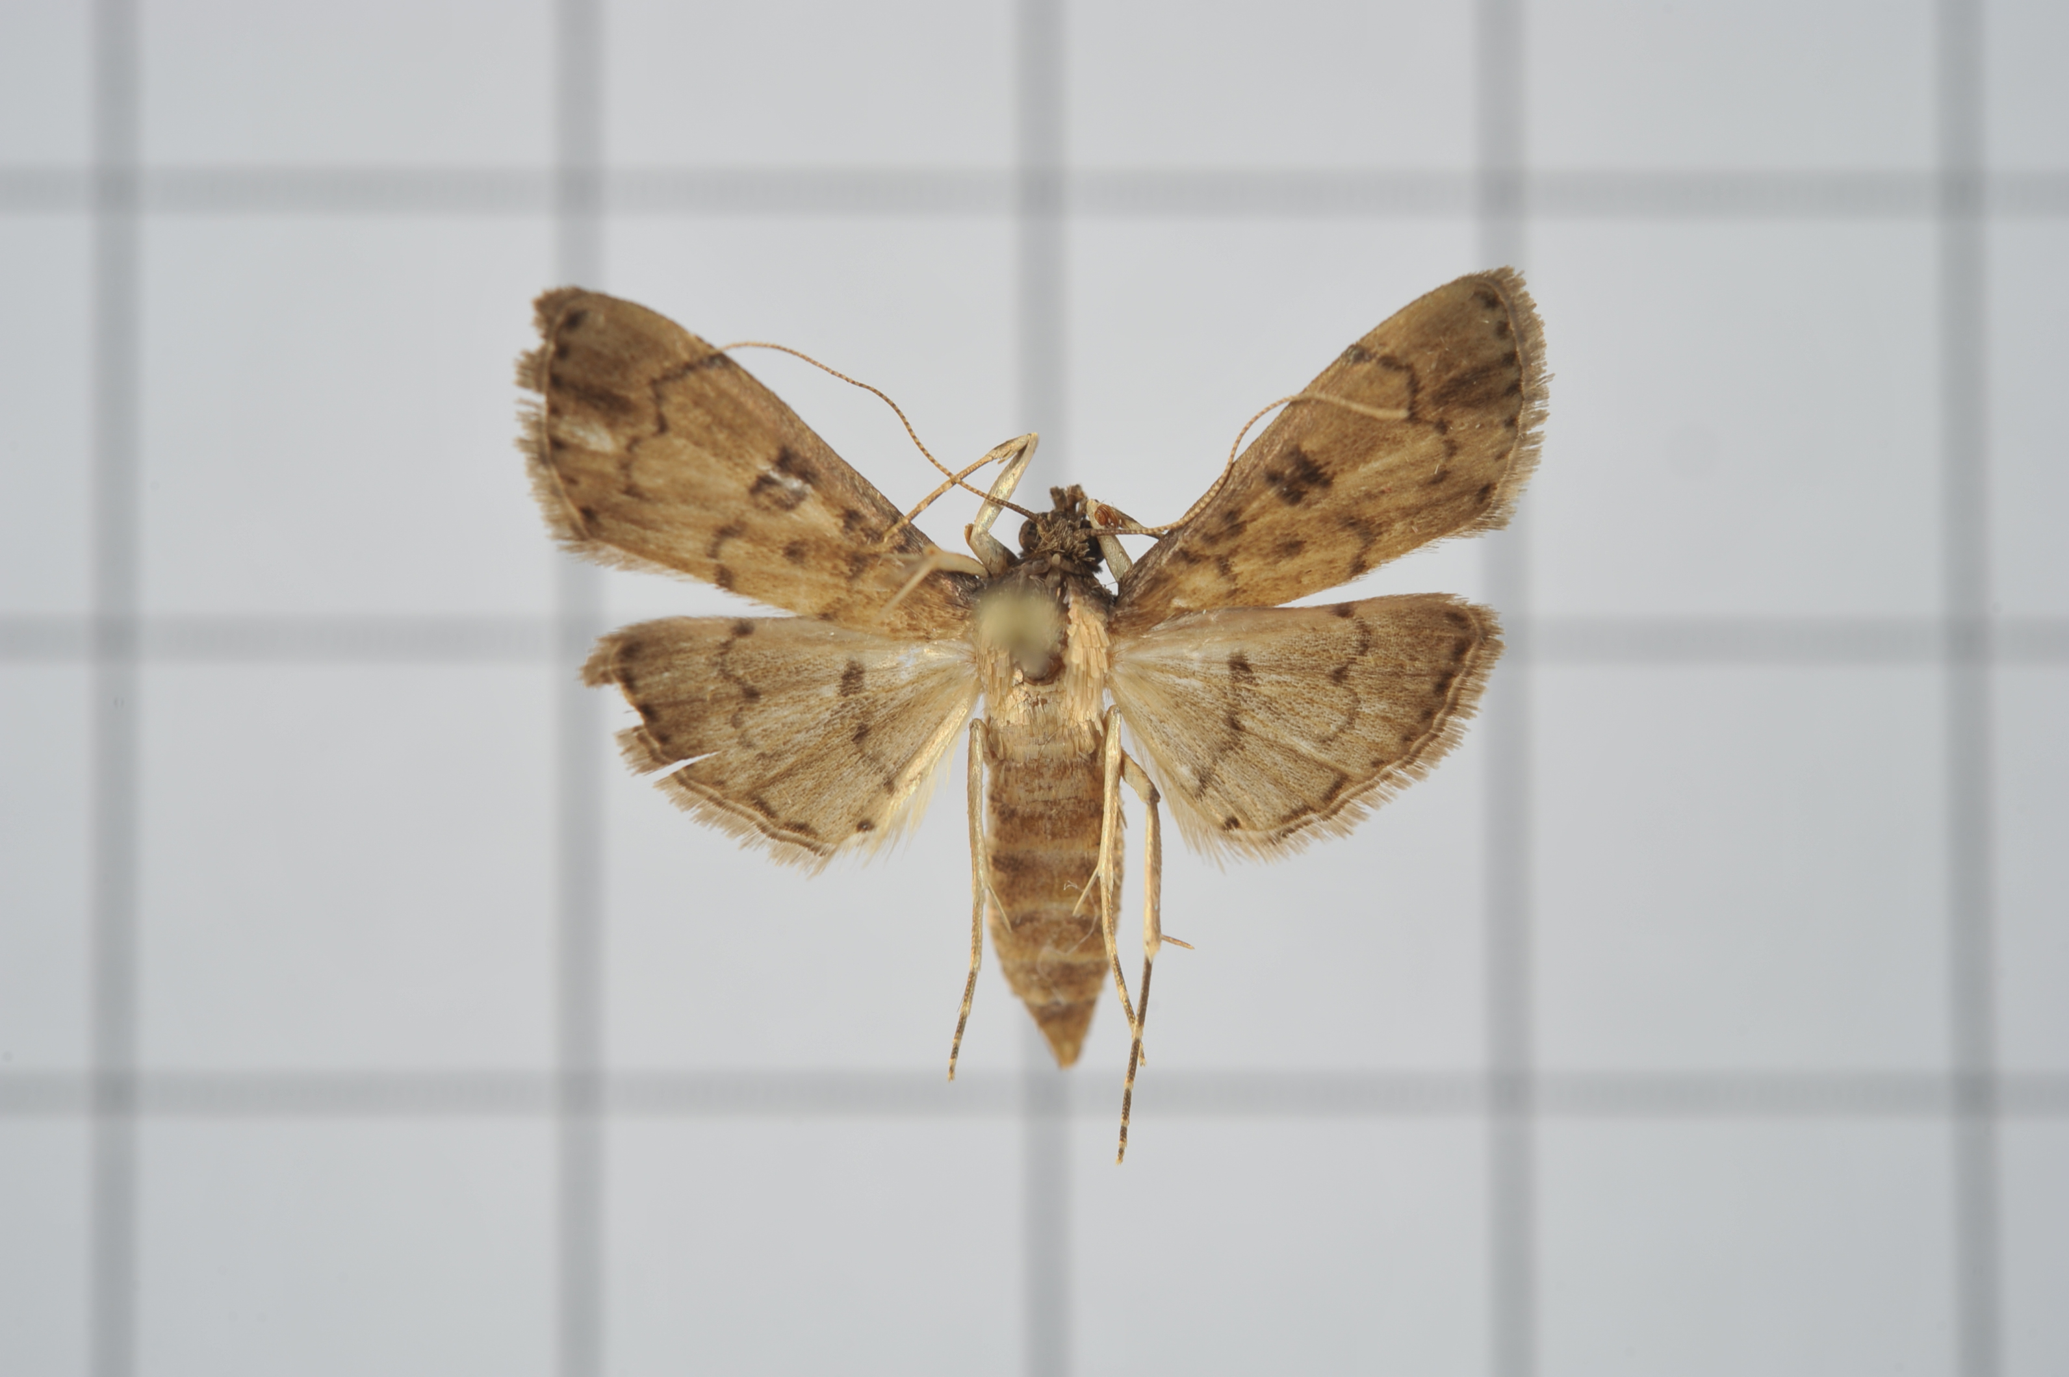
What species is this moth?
Nacoleia charesalis
